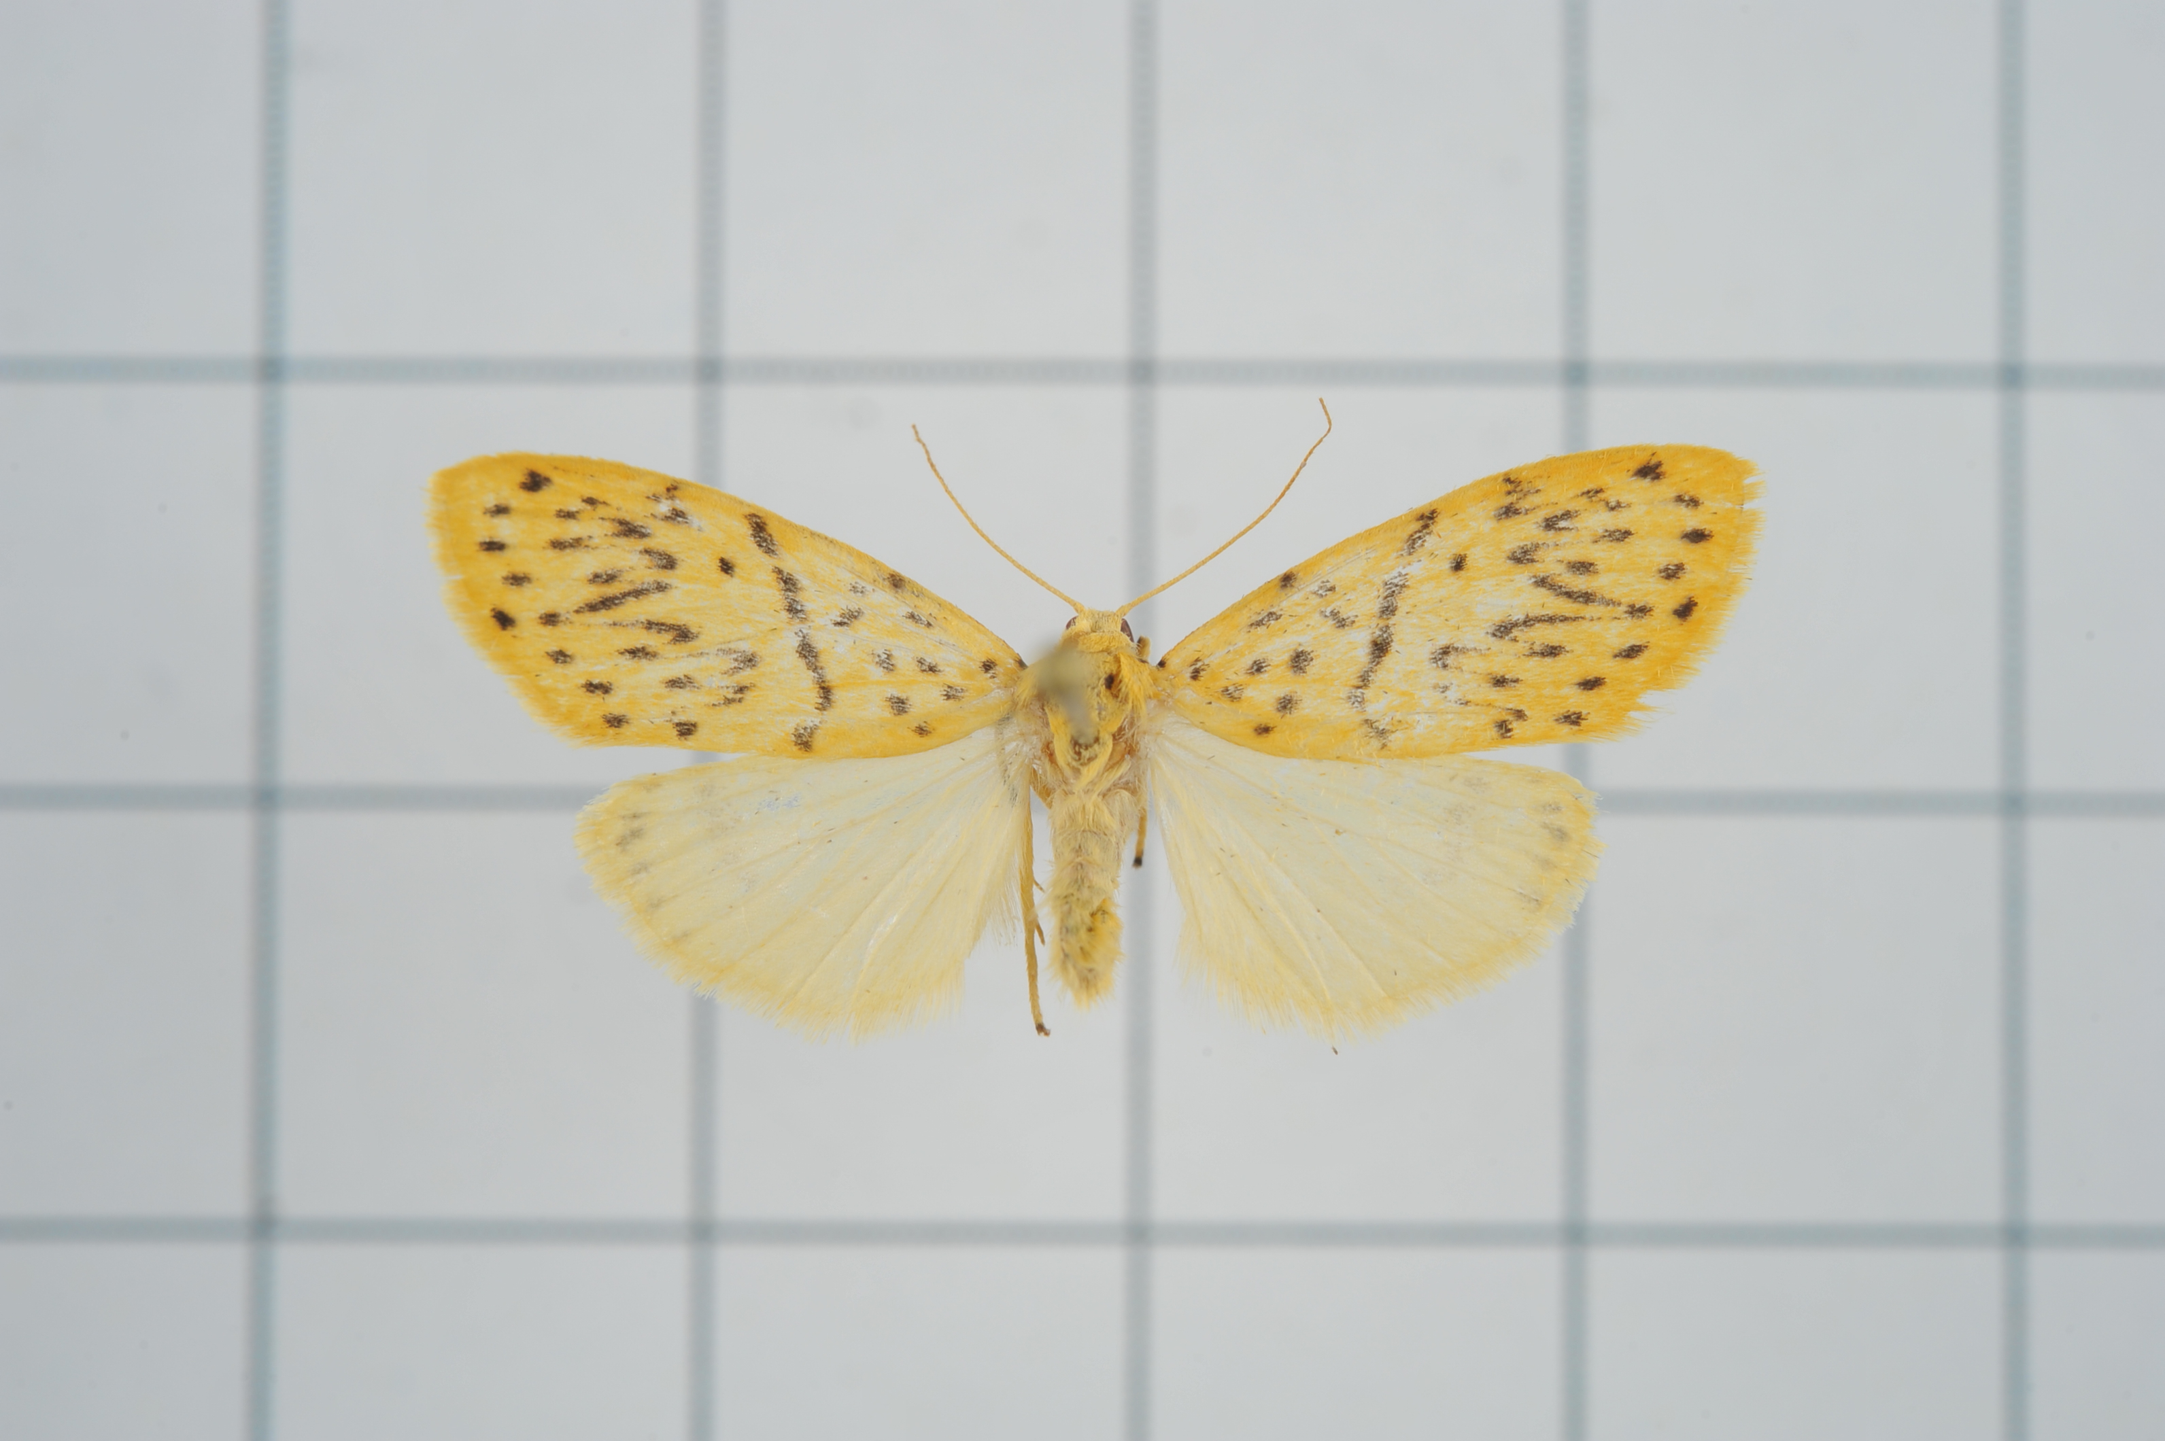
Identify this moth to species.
Huangilene alikangiae alikangiae
